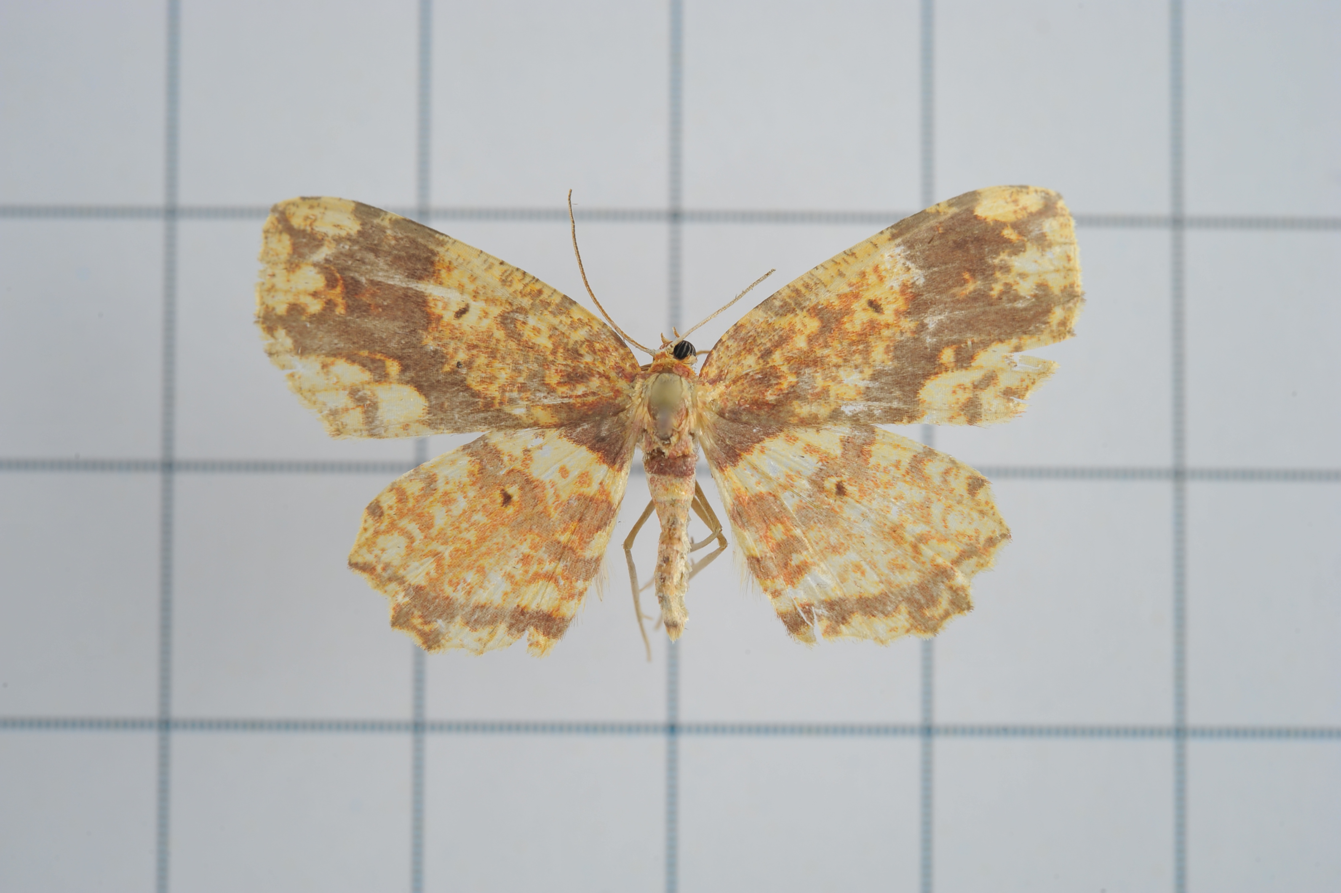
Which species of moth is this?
Yashmakia suffusa
